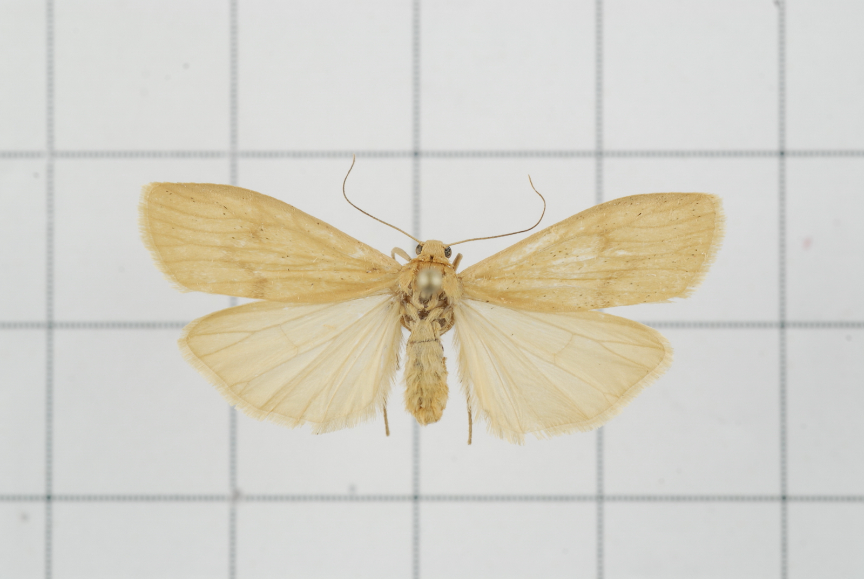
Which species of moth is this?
Teuloma tainebula
